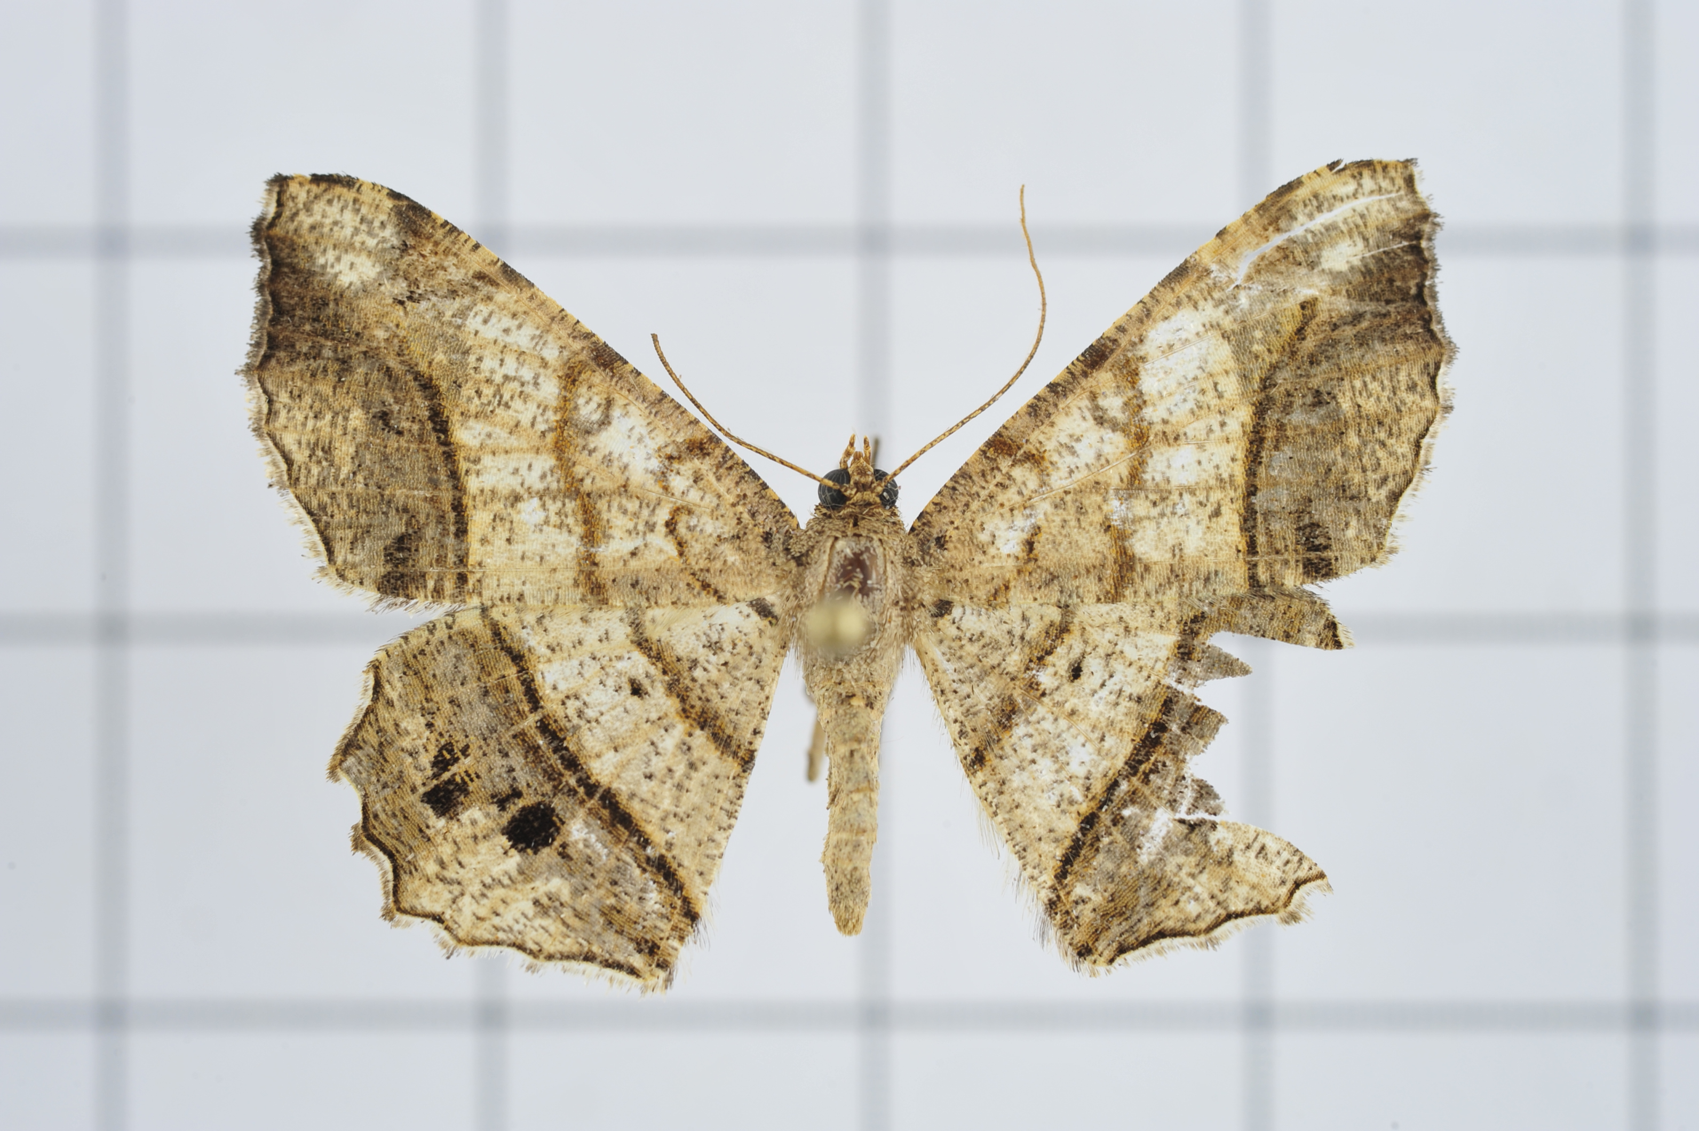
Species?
Chiasmia intermediaria
